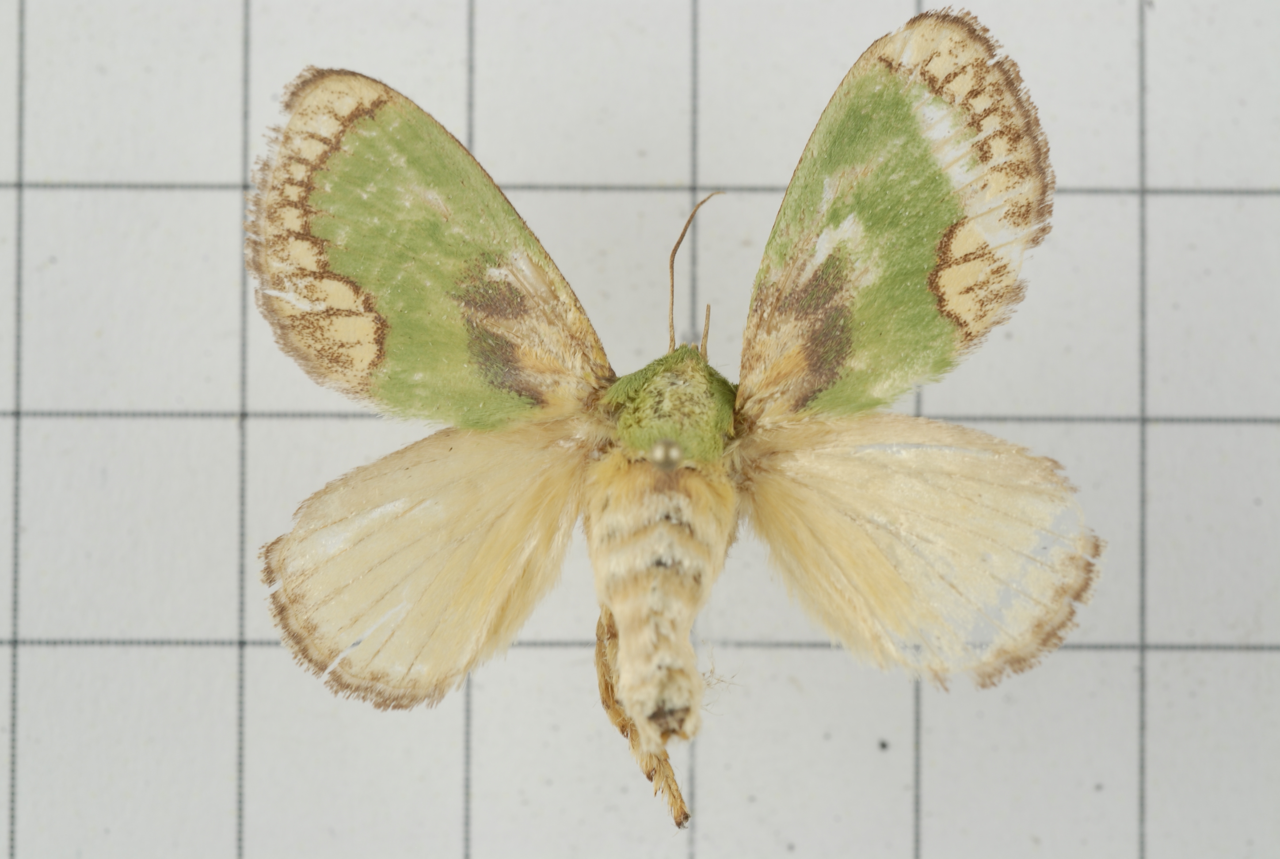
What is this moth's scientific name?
Parasa pastoralis
